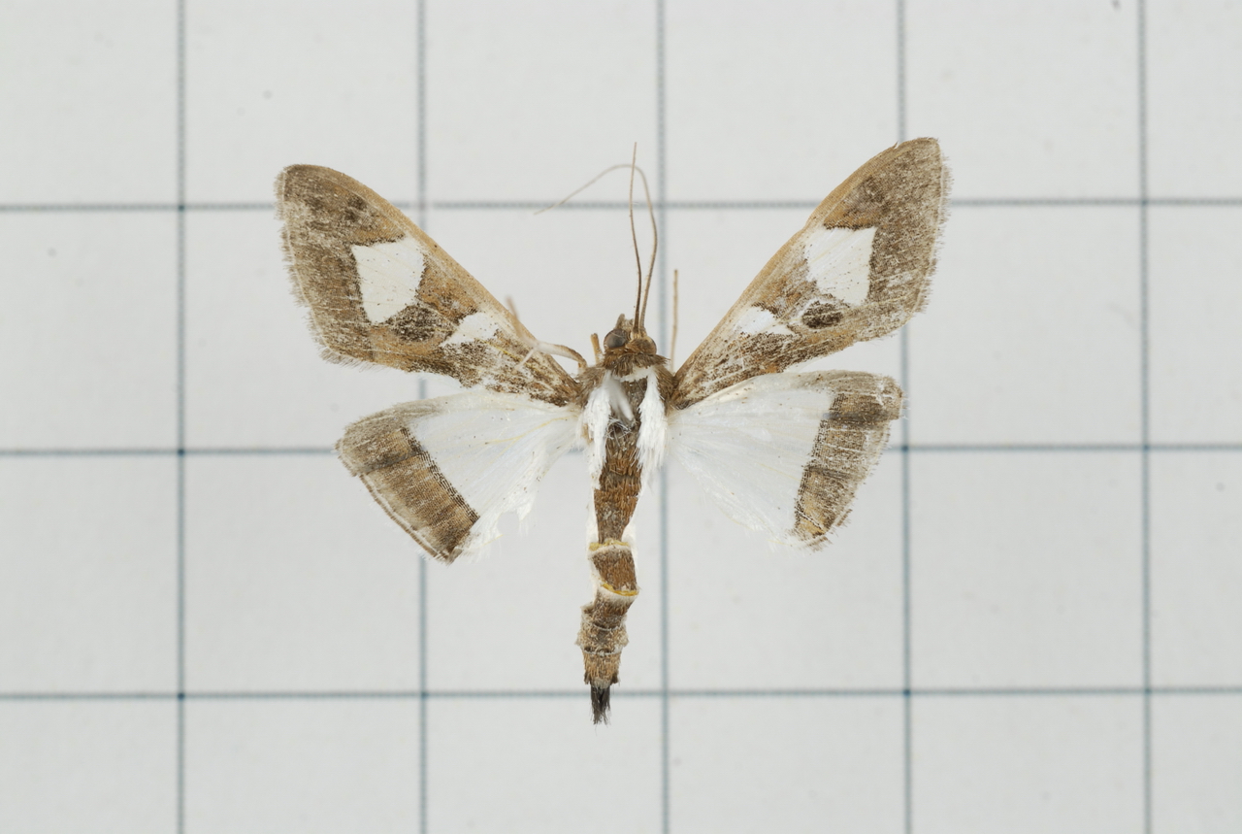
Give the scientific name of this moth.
Glyphodes bivitralis
